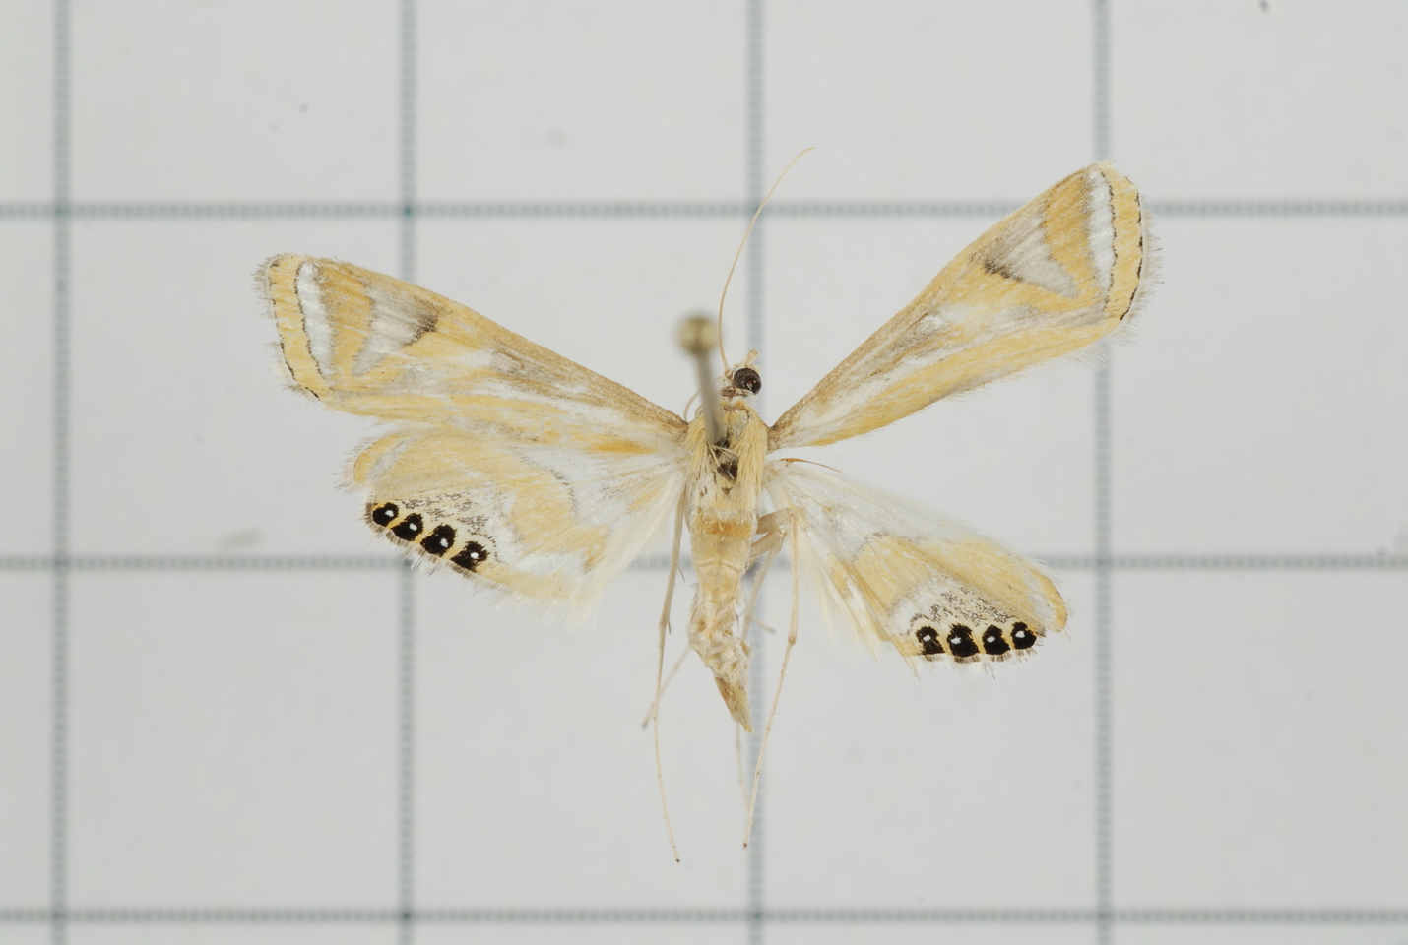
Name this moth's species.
Eoophyla conjunctalis
